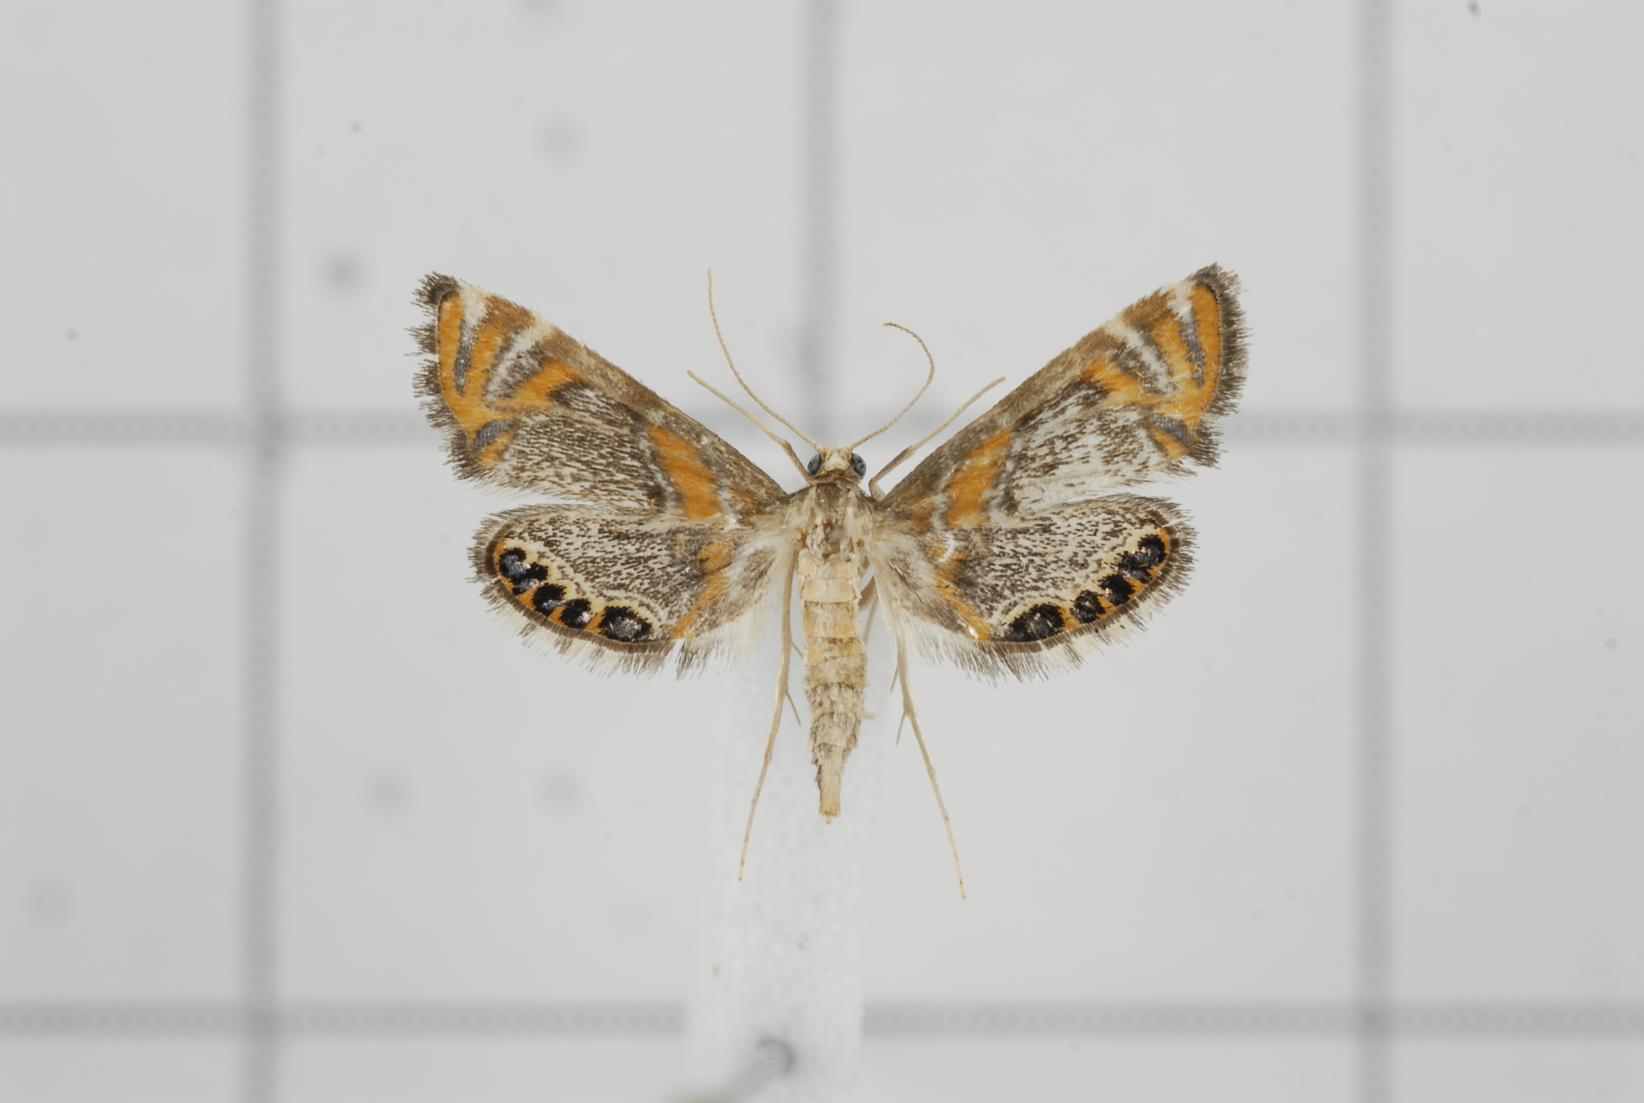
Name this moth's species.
Nymphicula yoshiyasui
